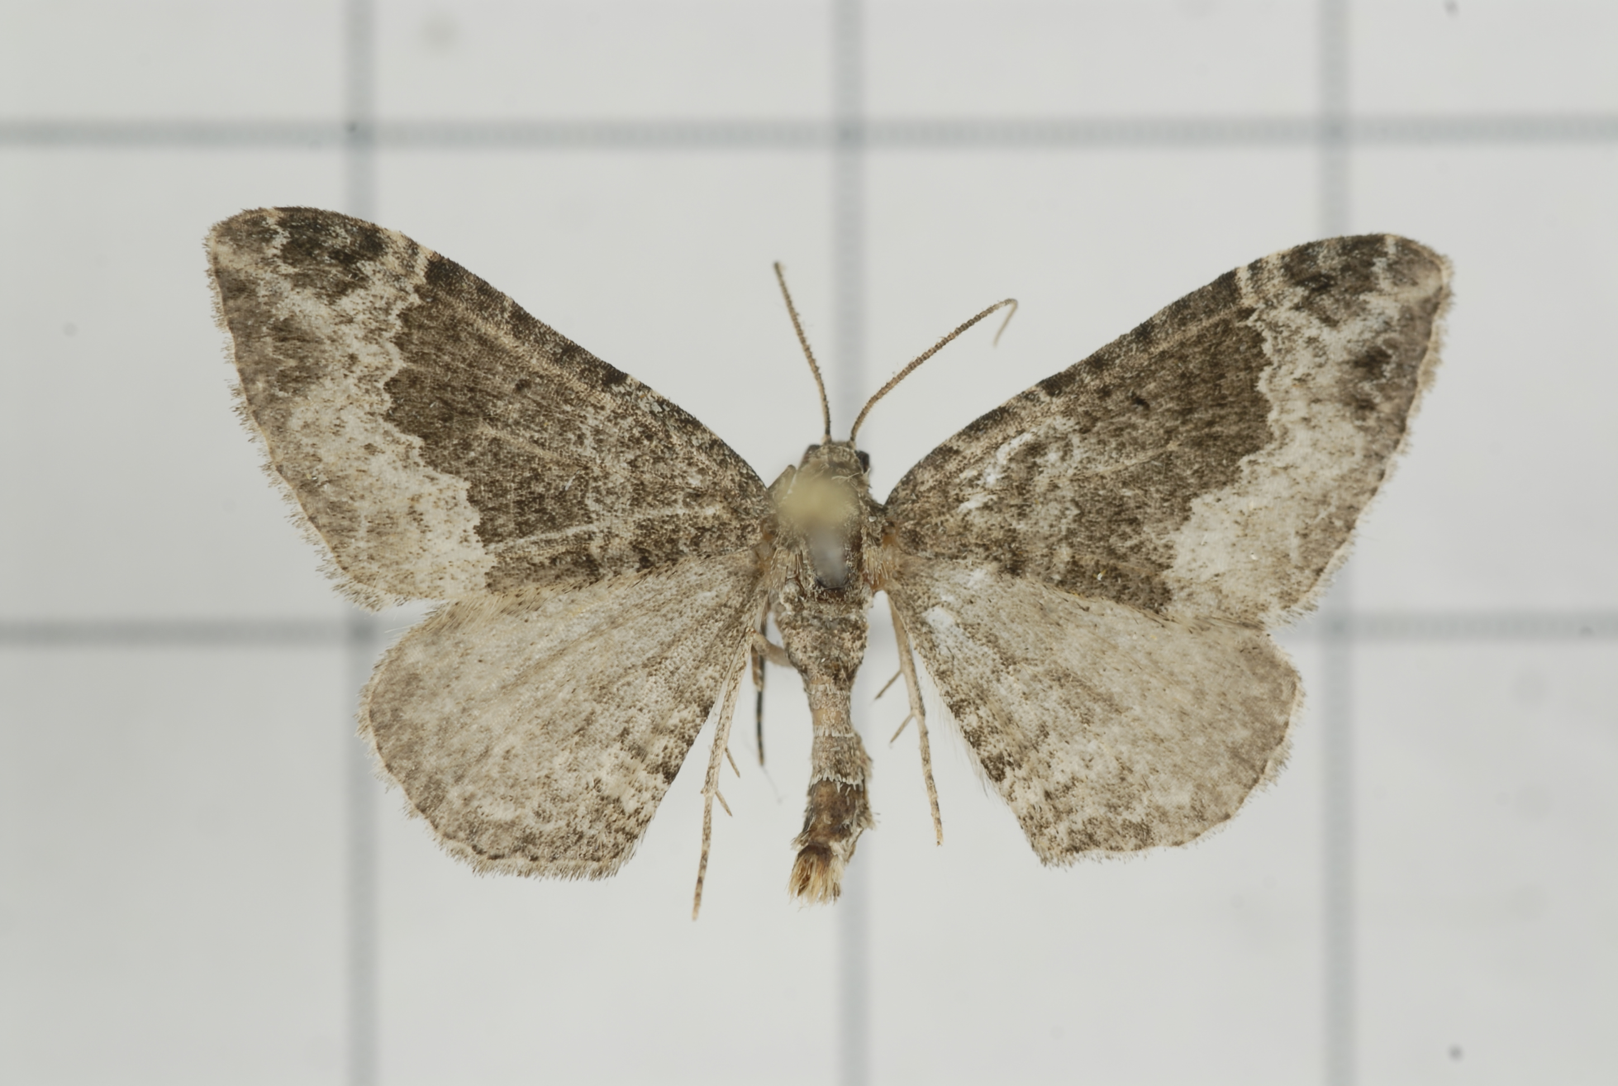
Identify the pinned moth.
Xanthorhoe saturata
